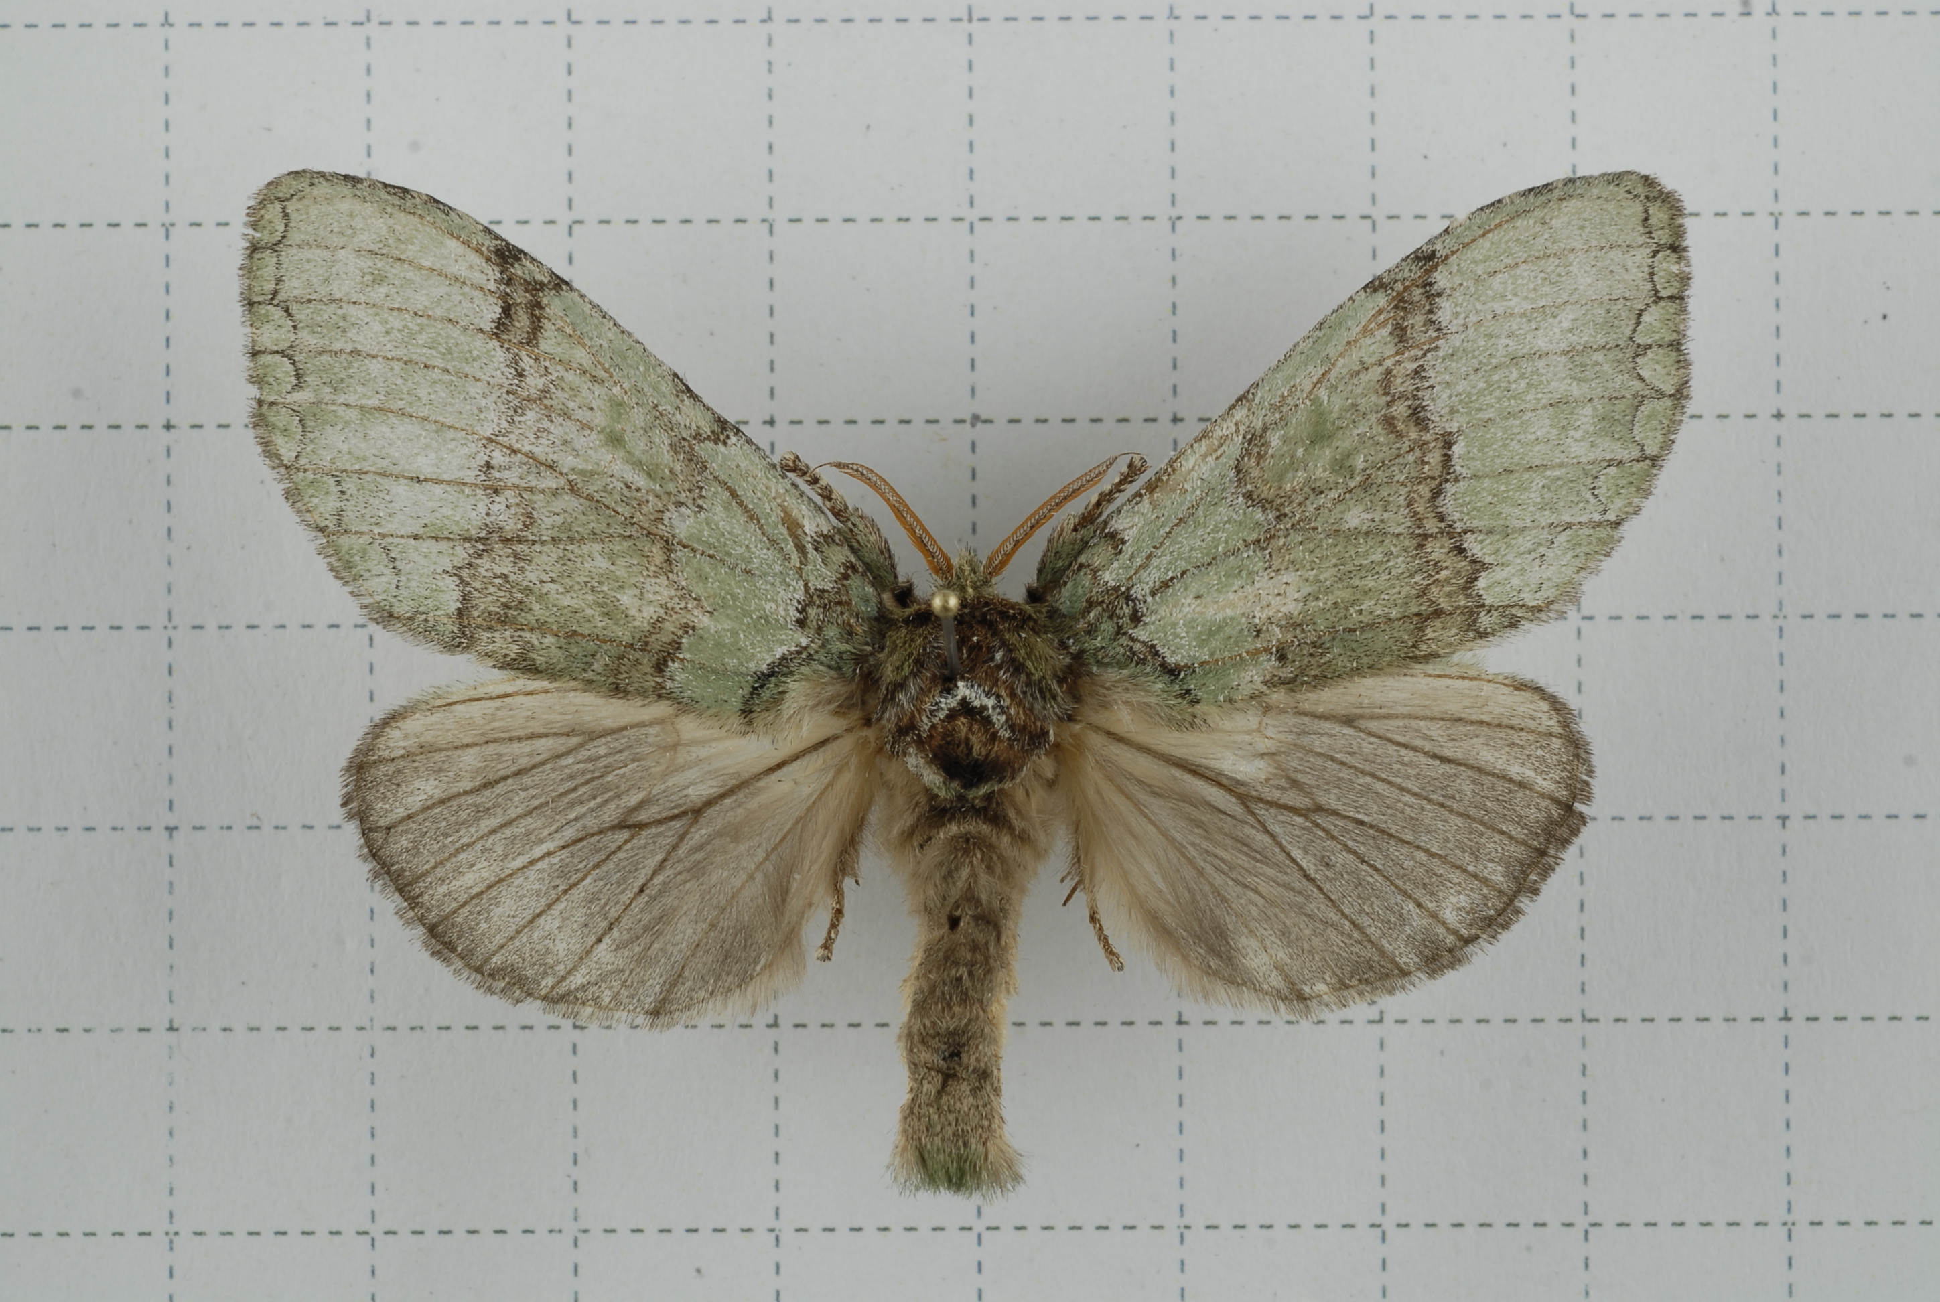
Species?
Netria multispinae multispinae
